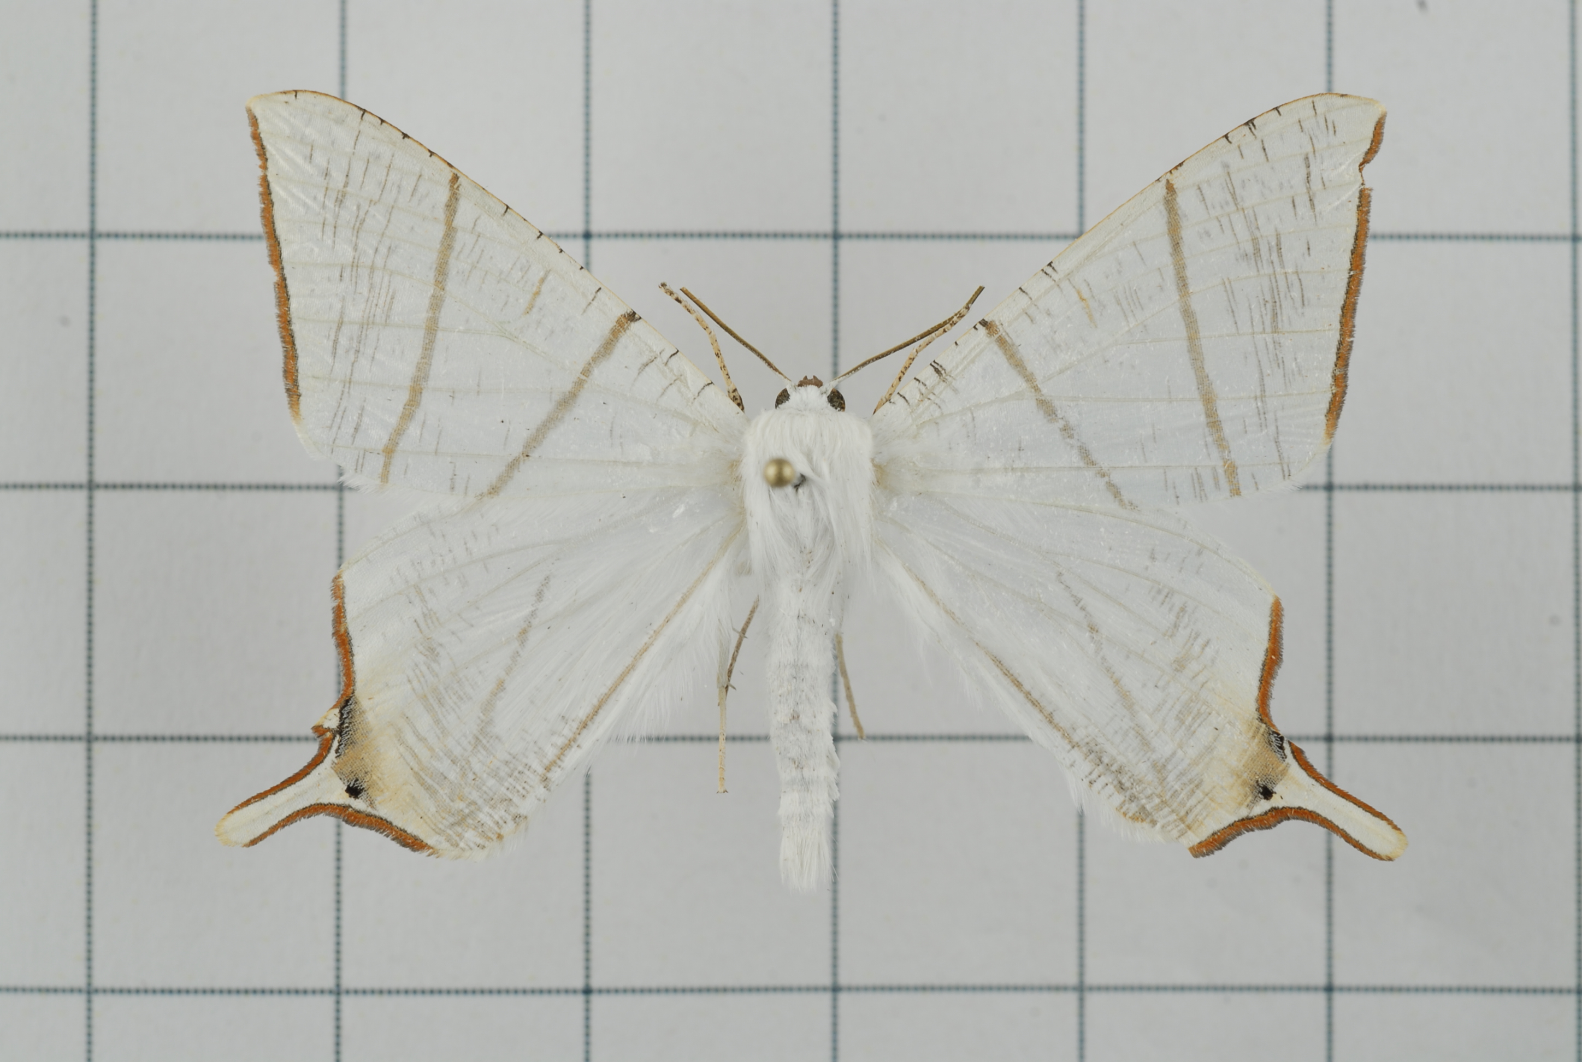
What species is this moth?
Ourapteryx clara formosana
